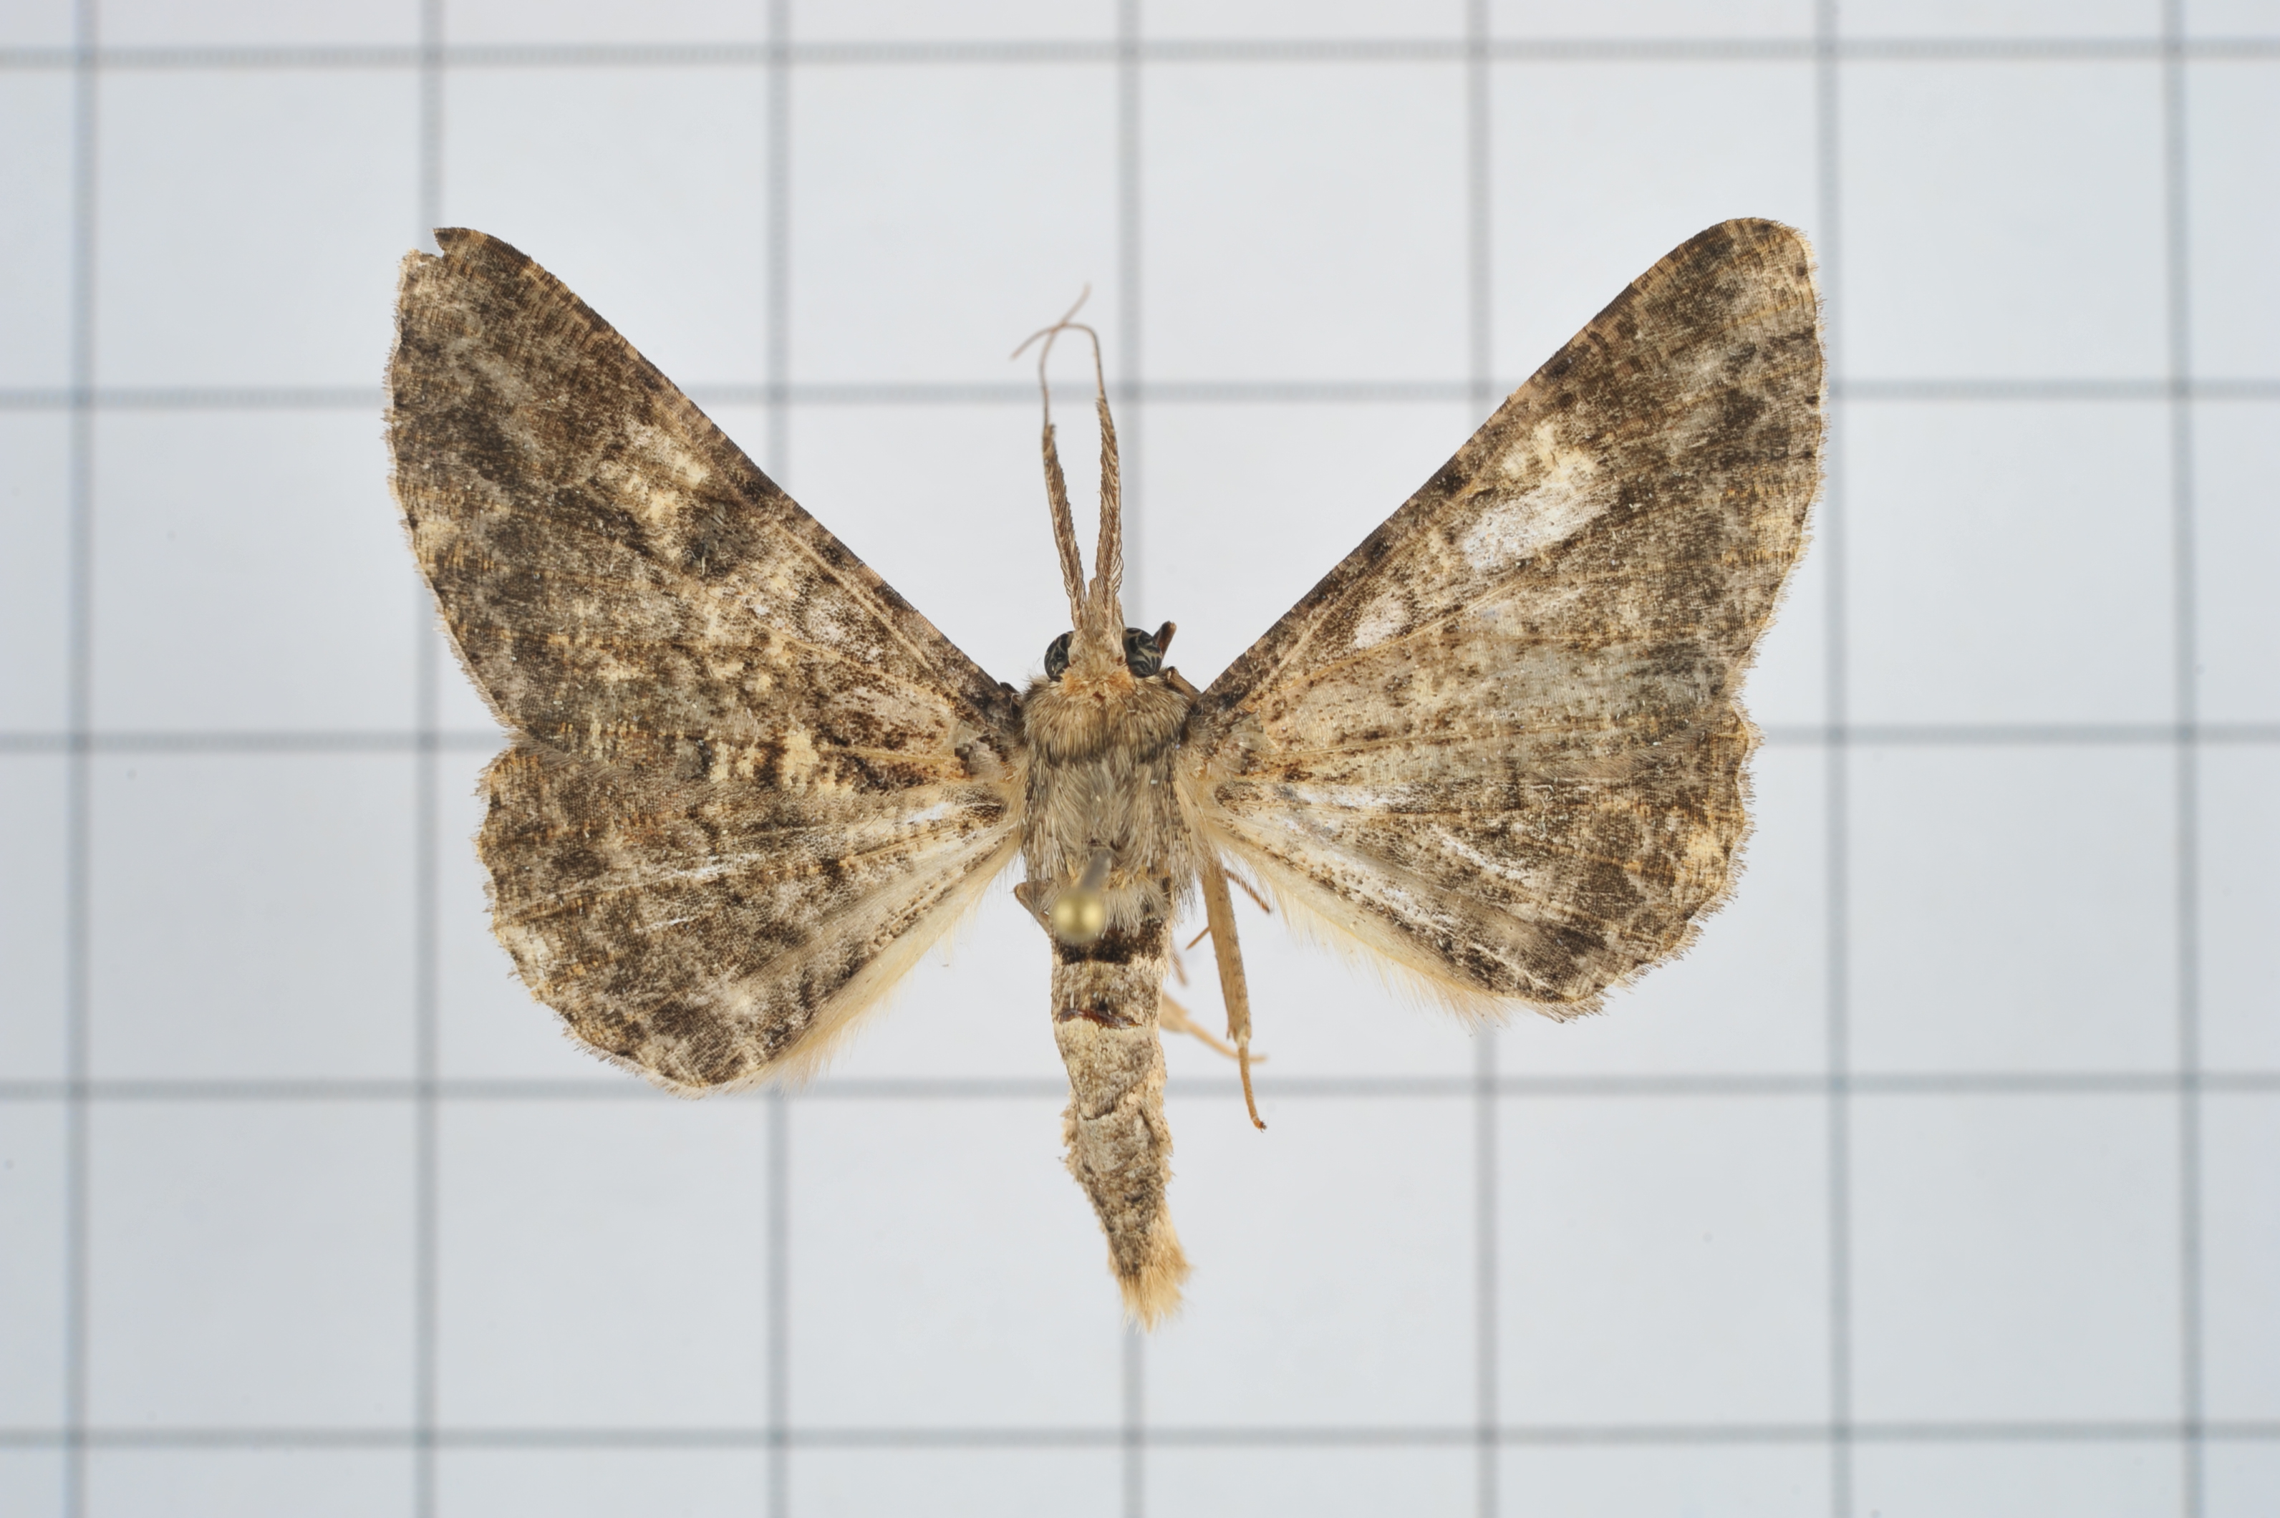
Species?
Cleora repulsaria repulsaria
